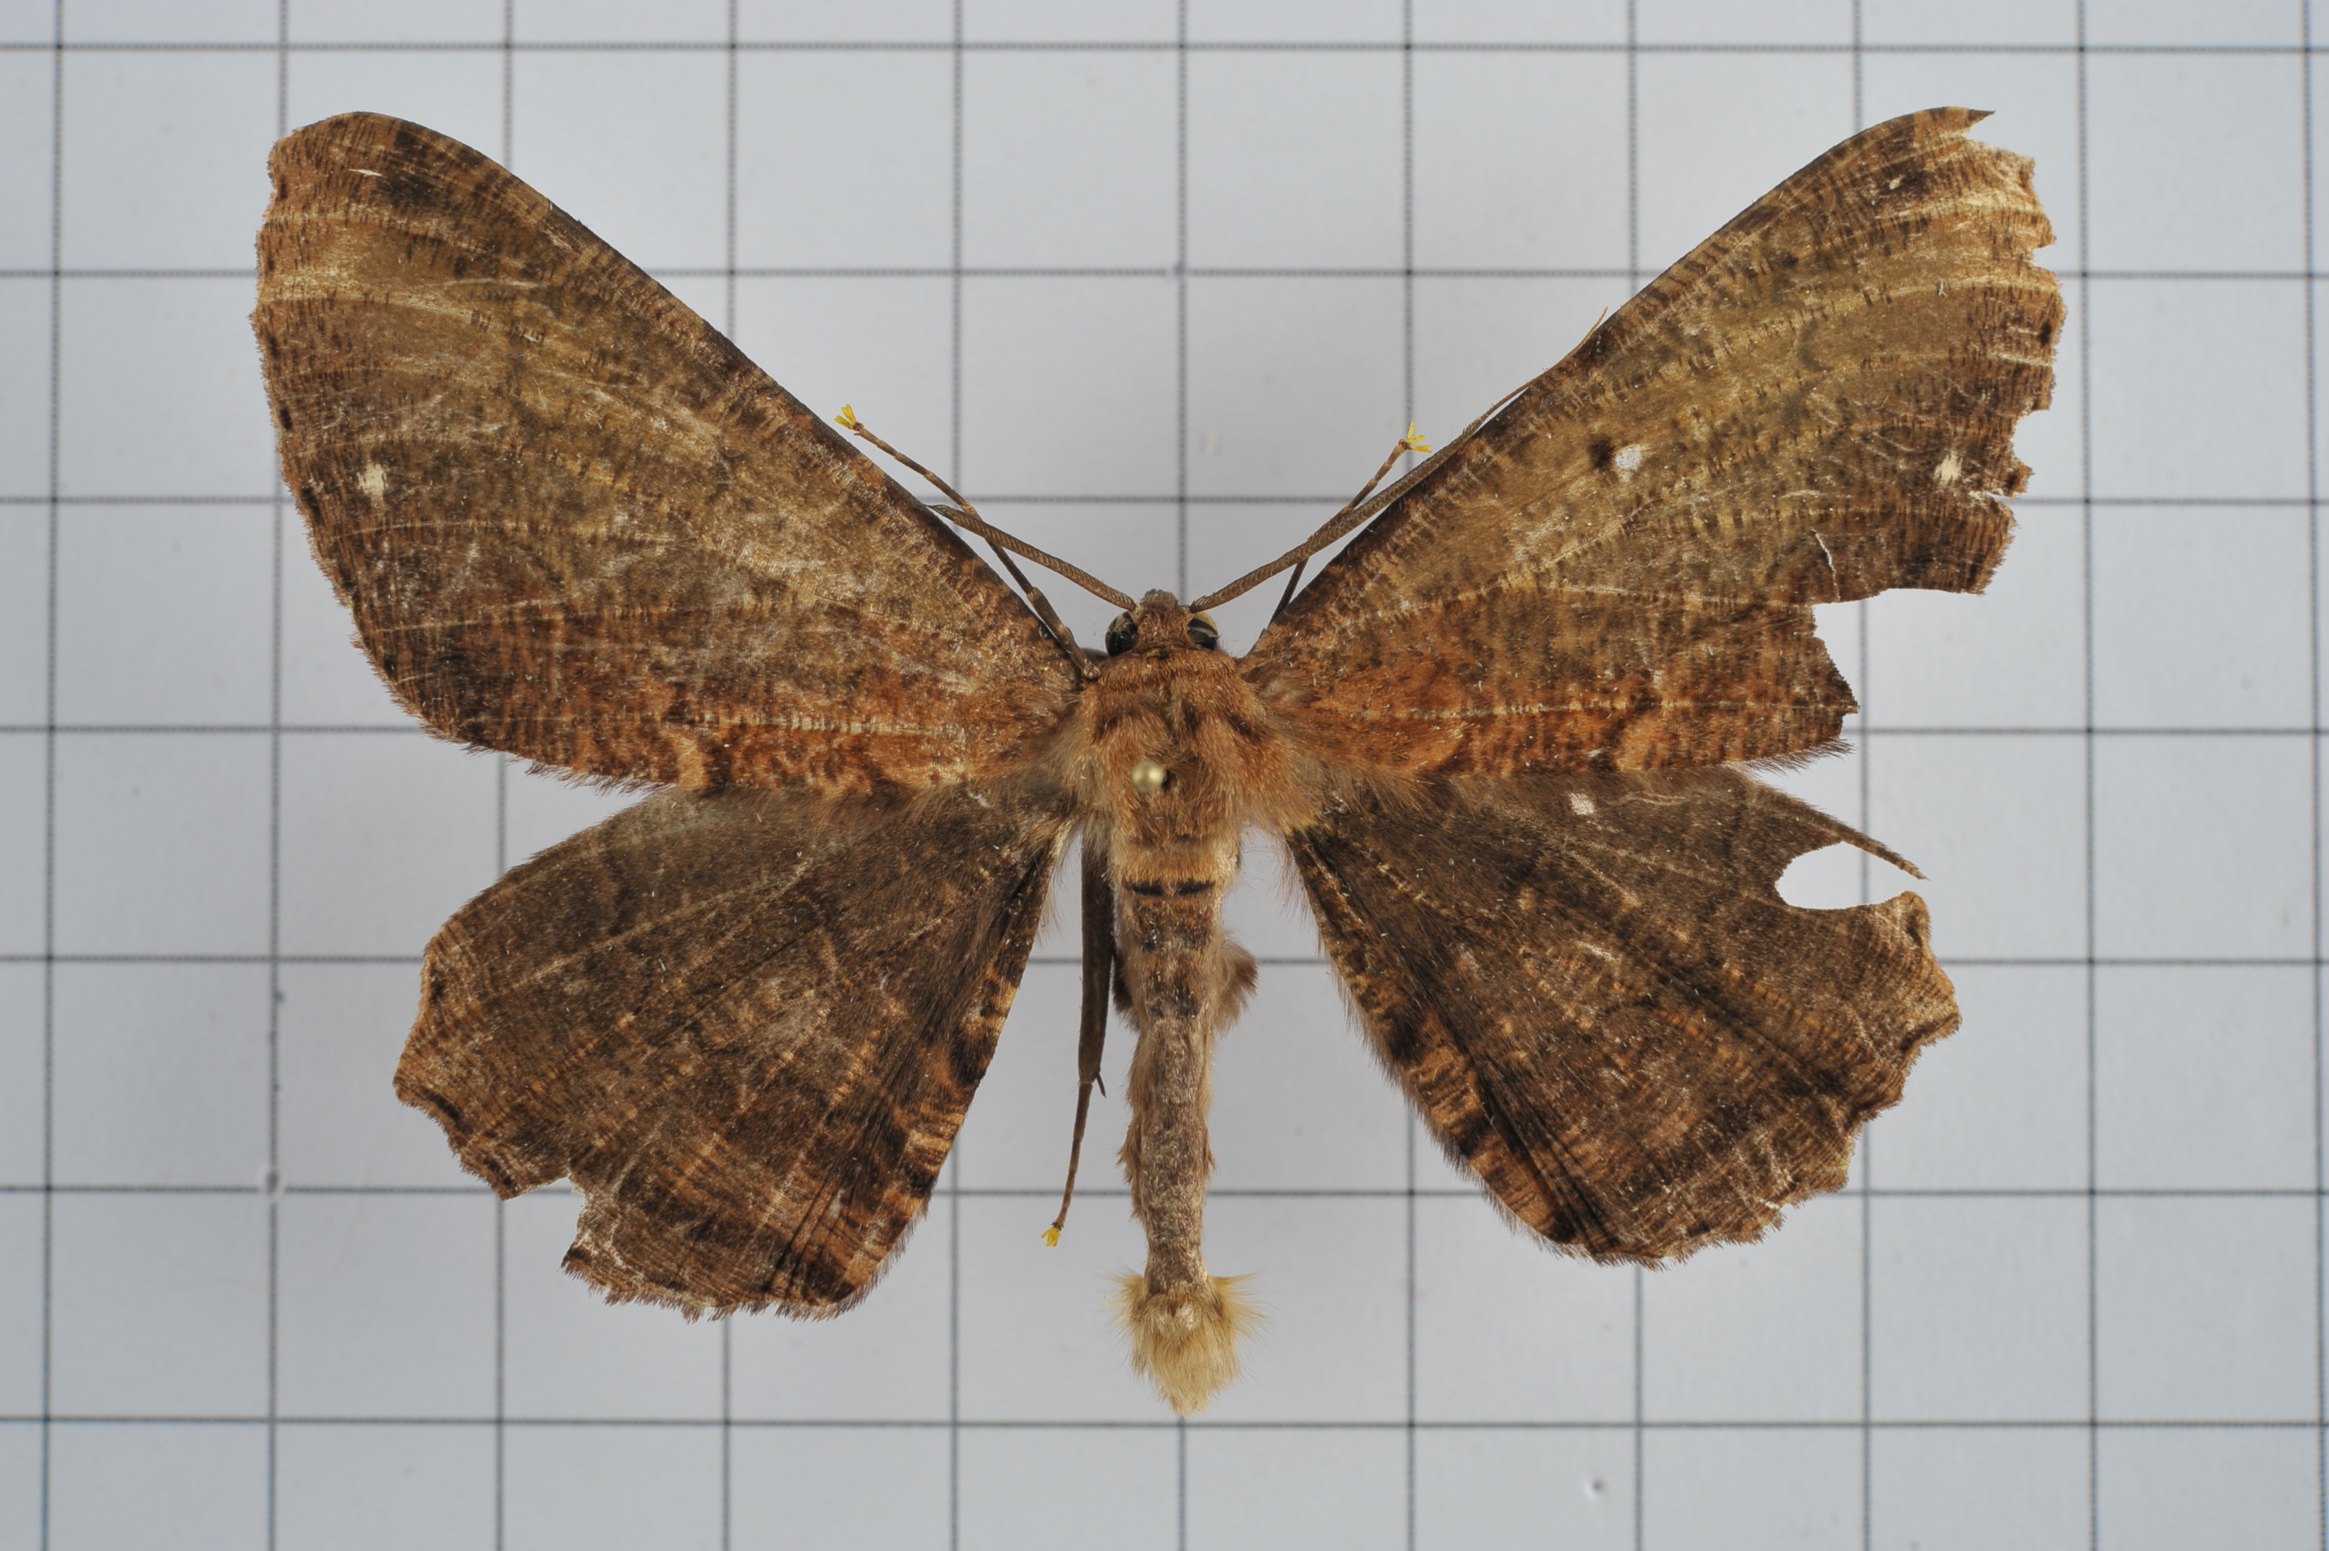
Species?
Chorodna creataria
